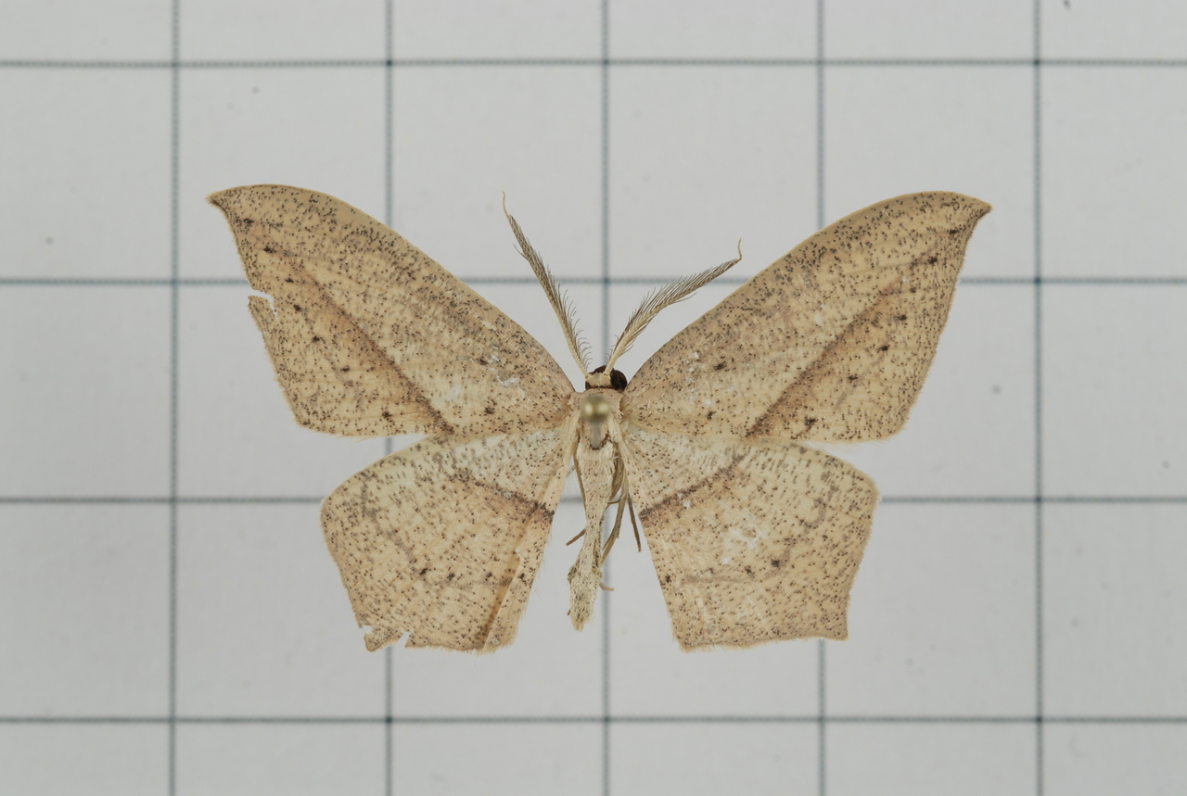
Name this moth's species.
Timandra stueningi
